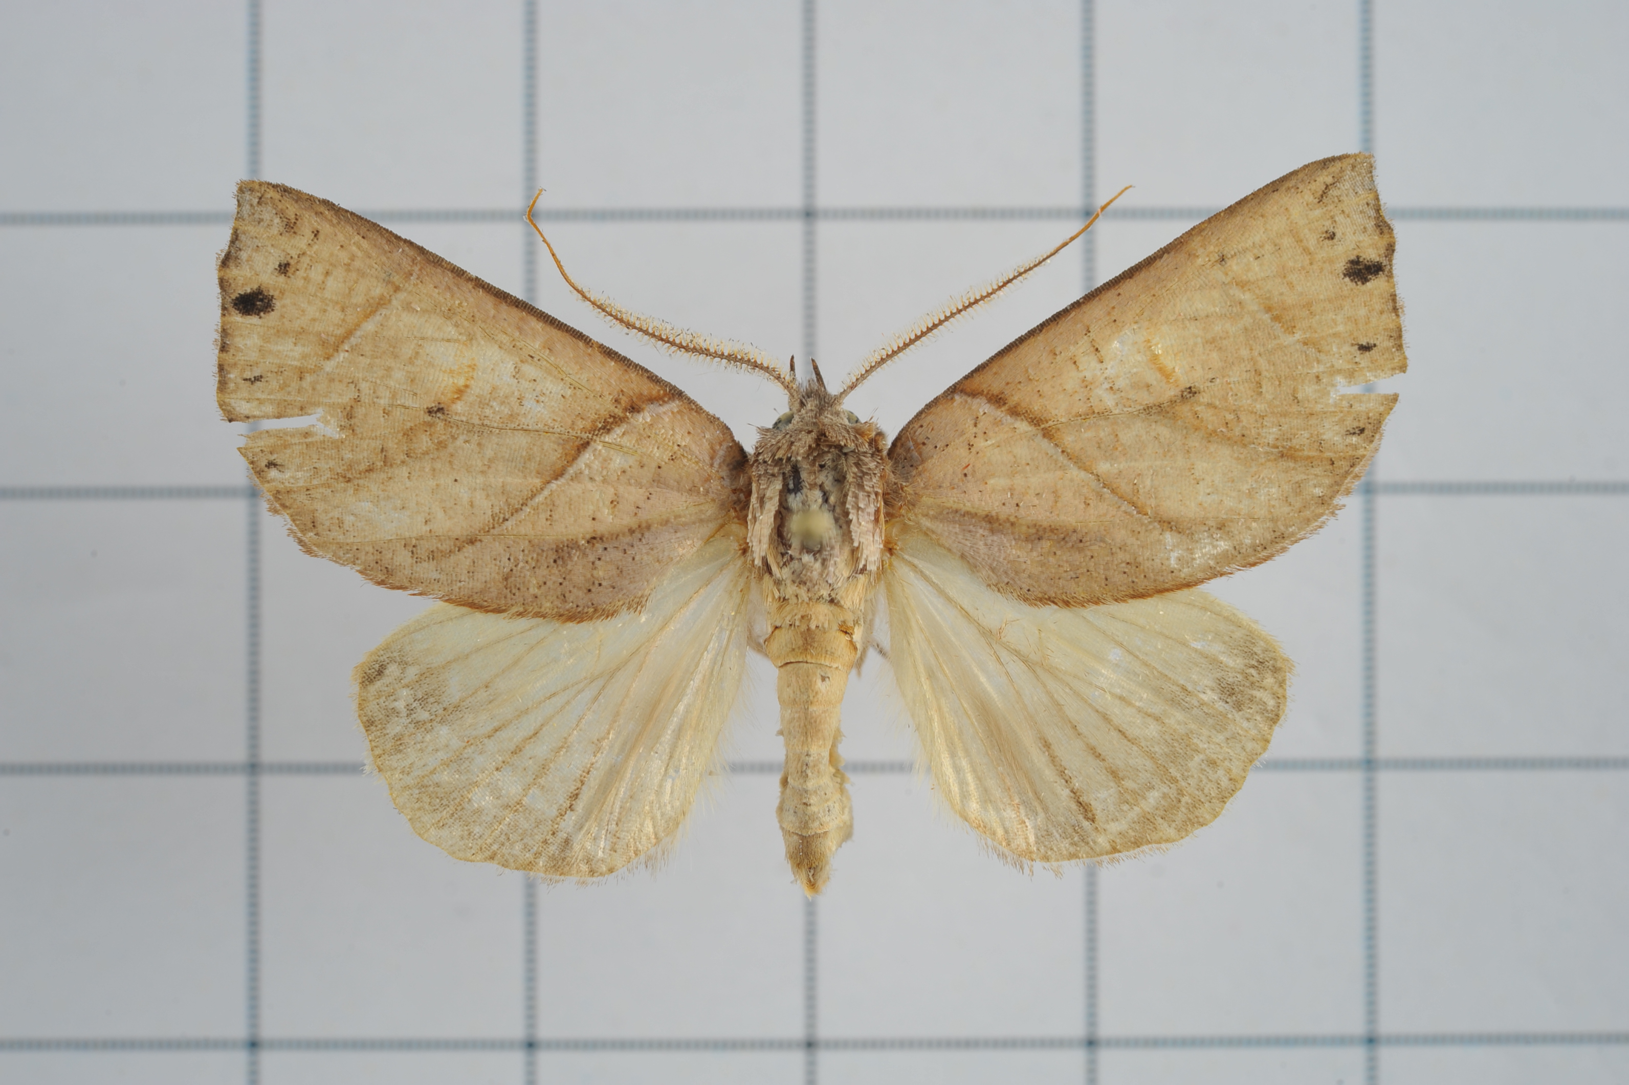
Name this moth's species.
Pterogonia taiwanensis
